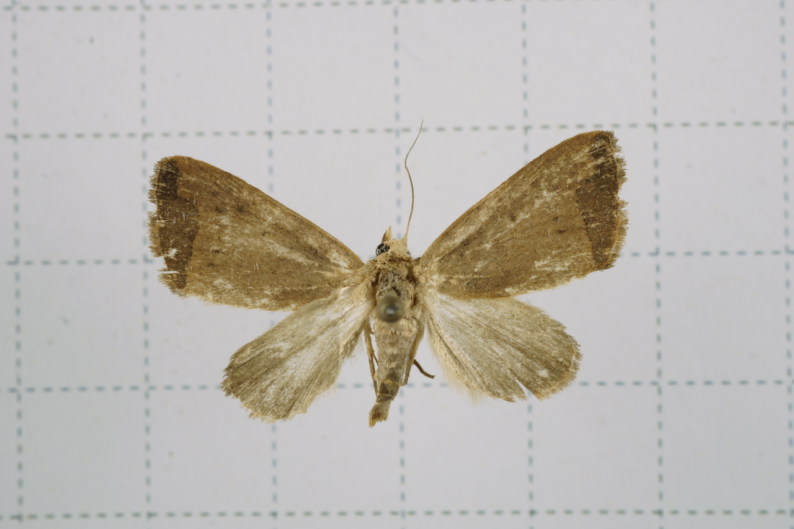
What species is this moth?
Bocula diffisa
